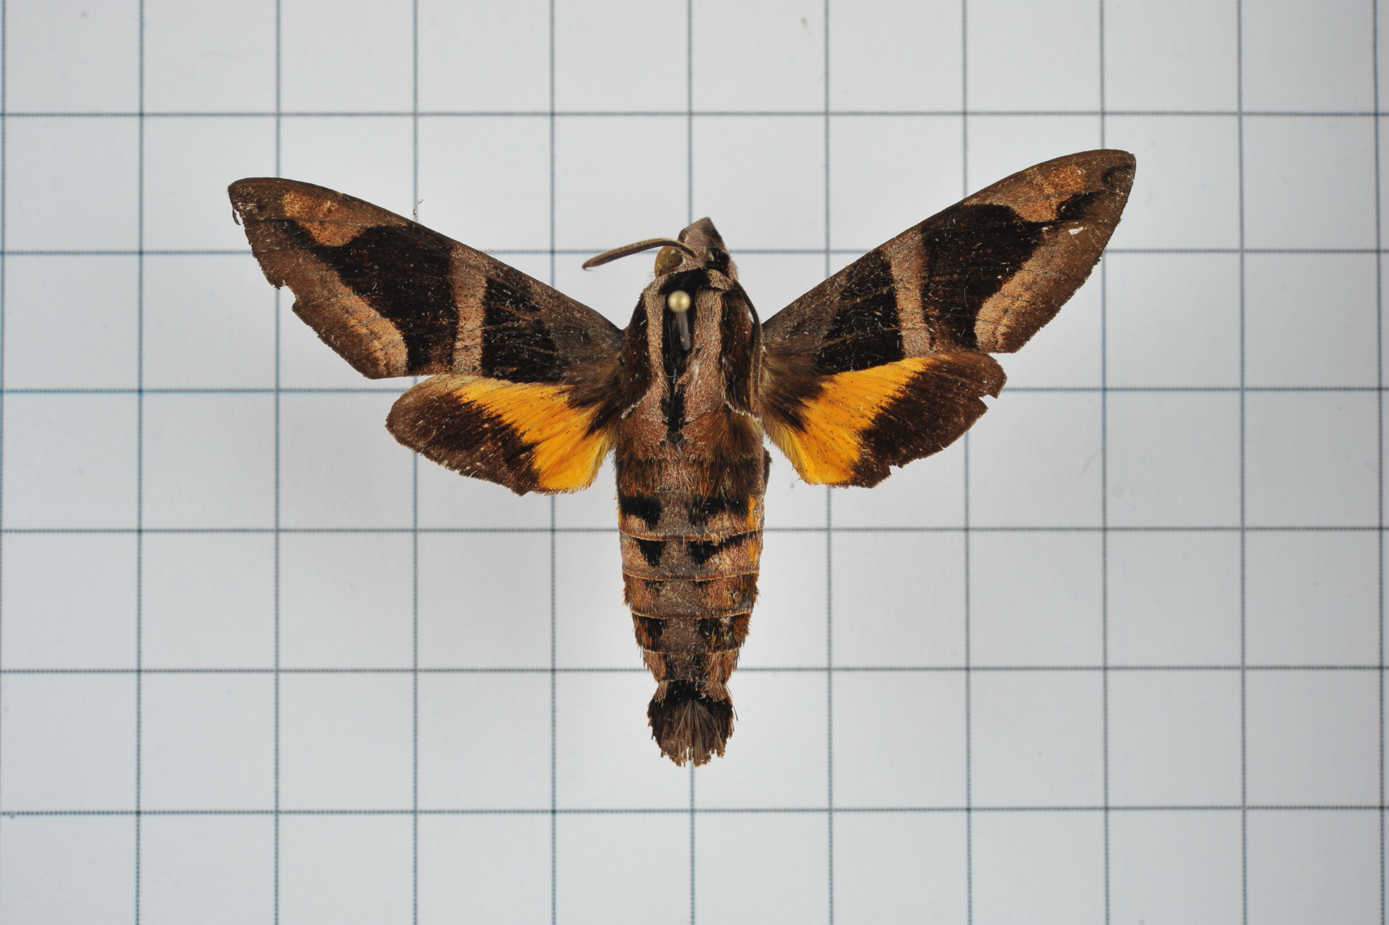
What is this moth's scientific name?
Macroglossum mitchellii imperator
